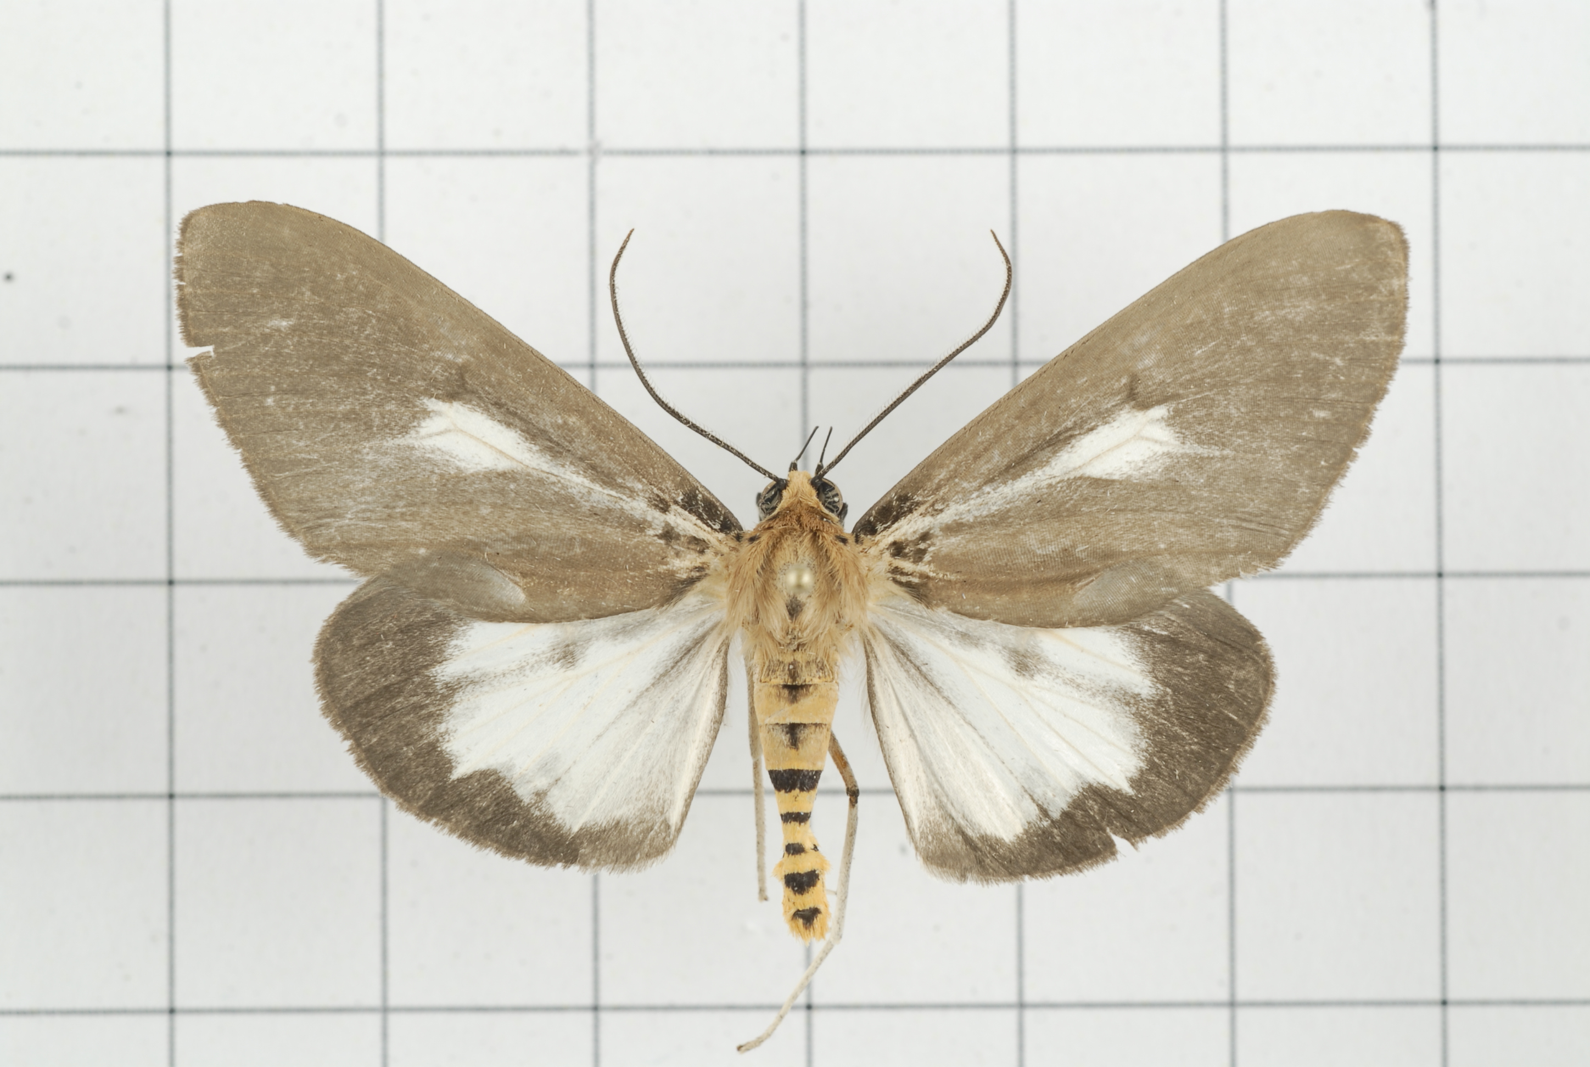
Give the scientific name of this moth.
Asota heliconia zebrina
